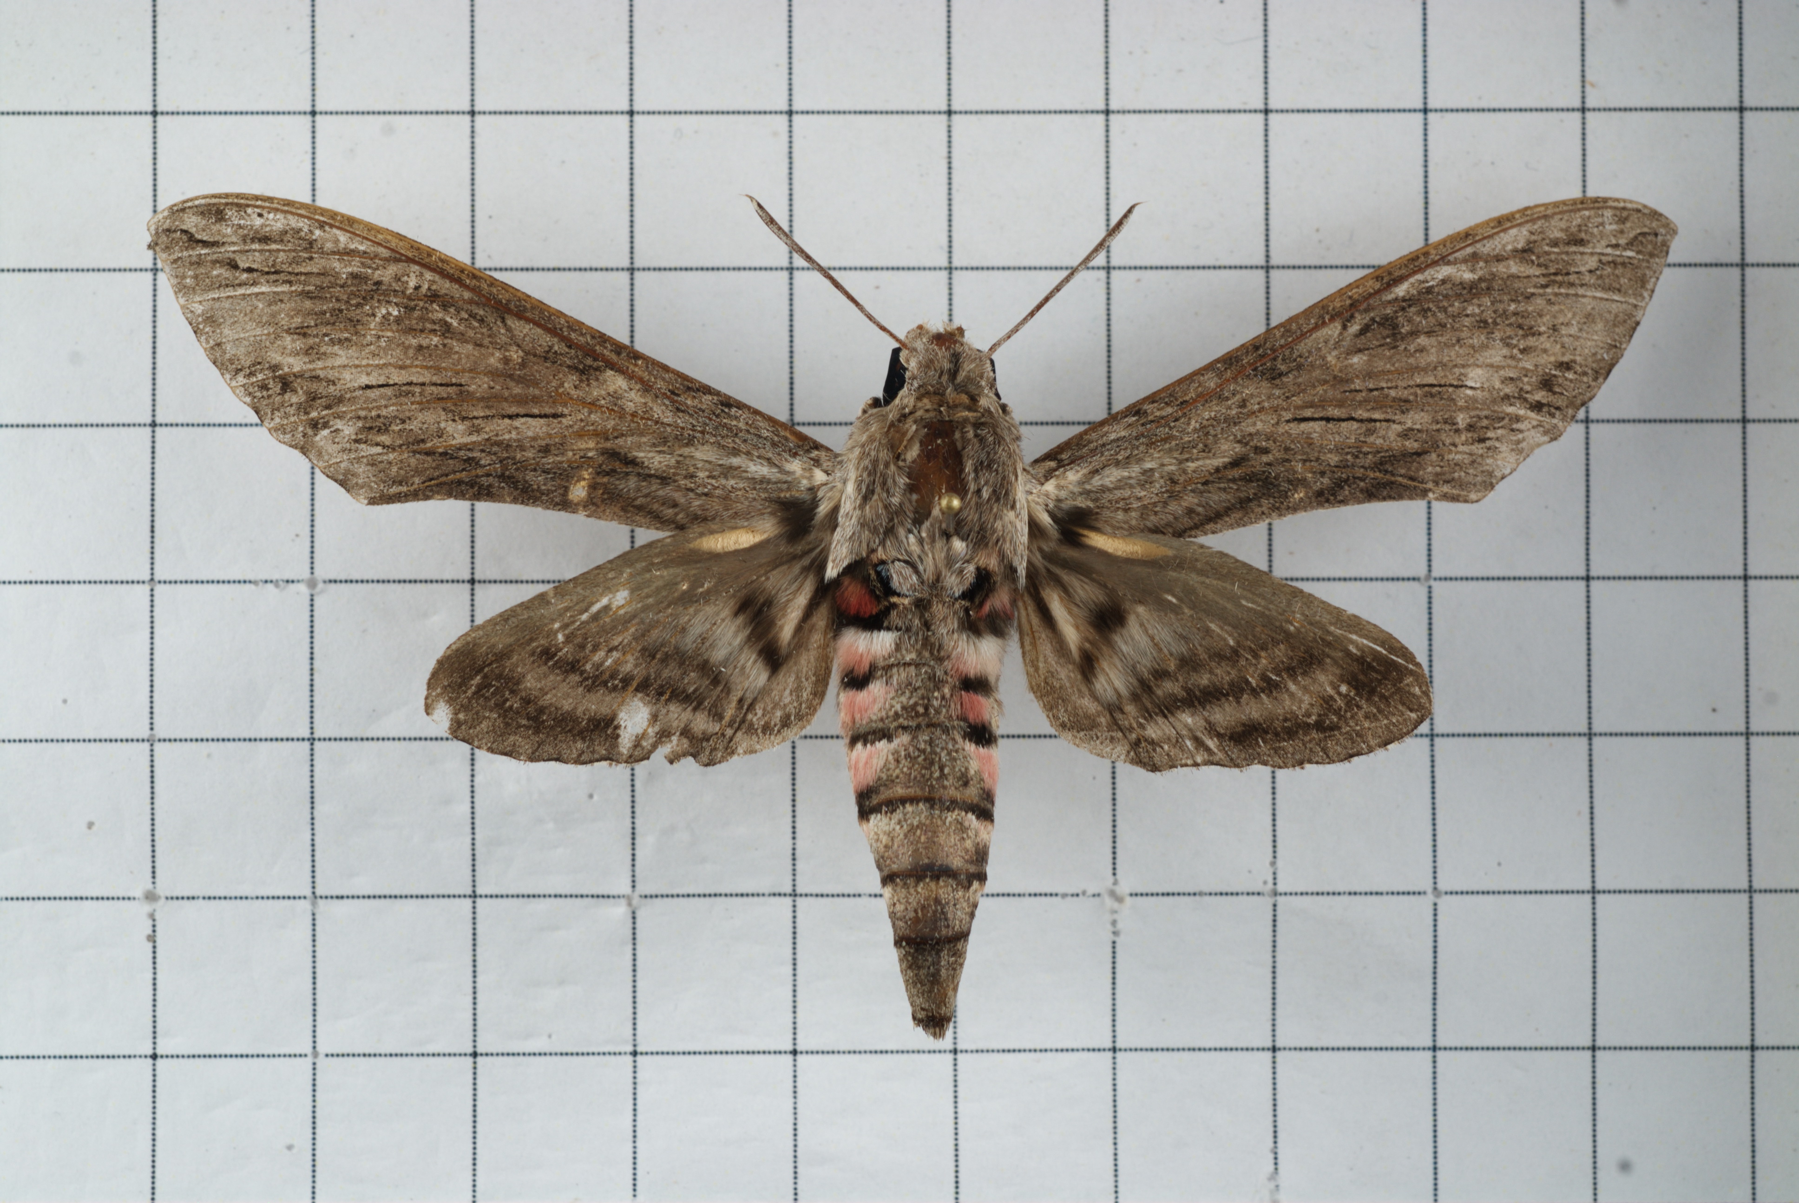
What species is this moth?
Agrius convolvuli
